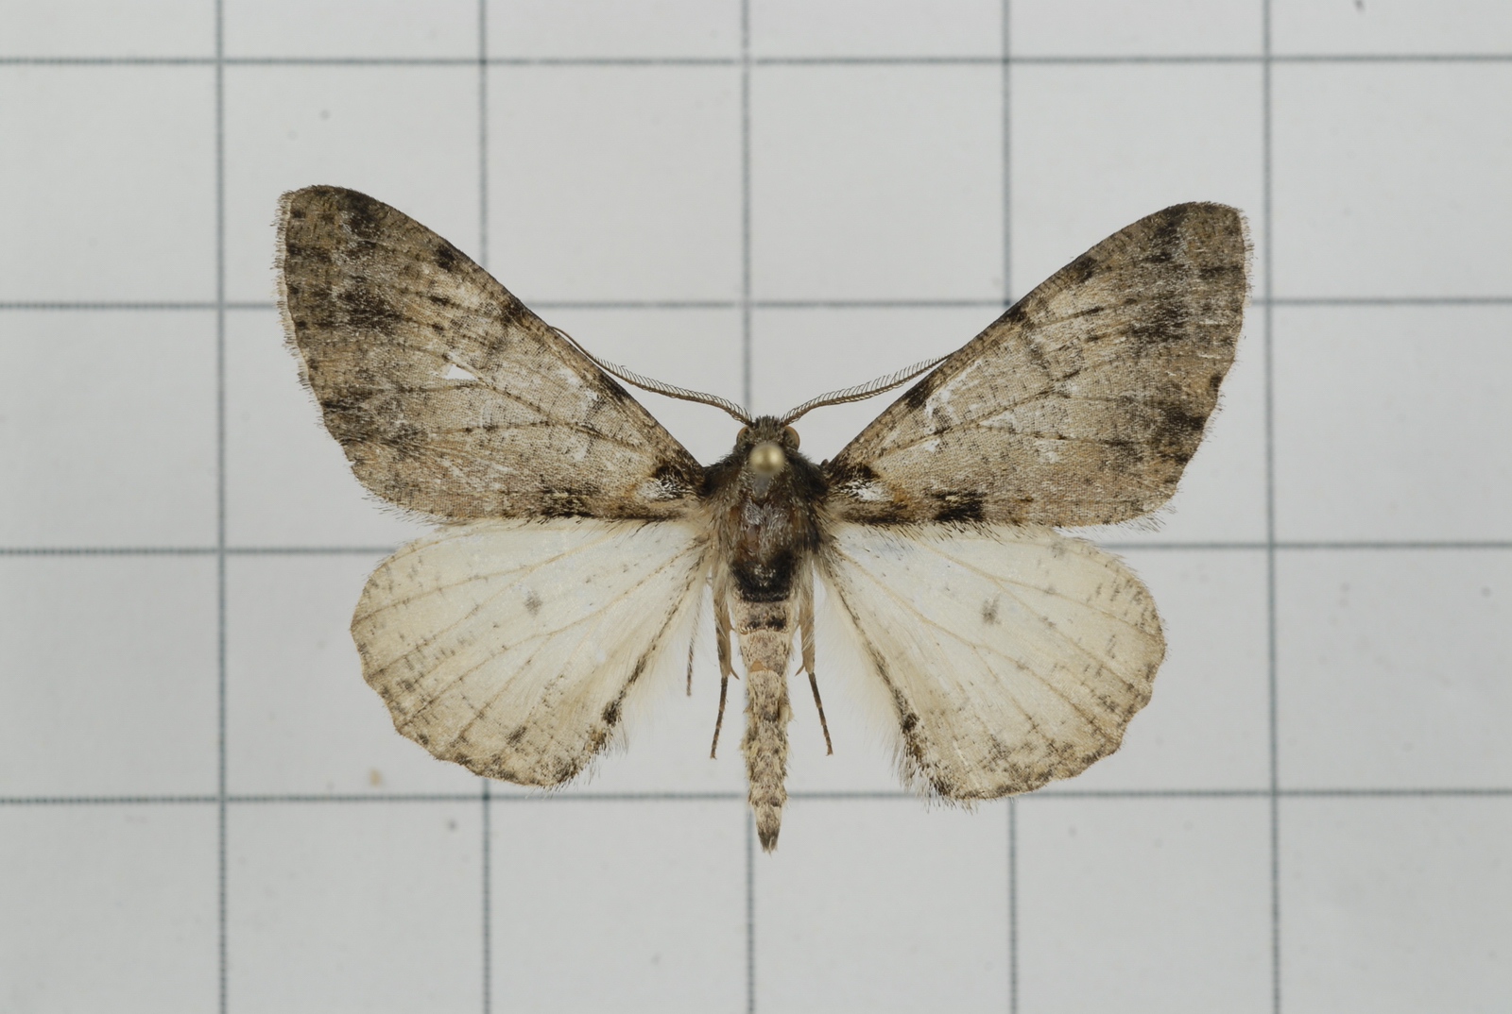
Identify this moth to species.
Alcis semiusta
